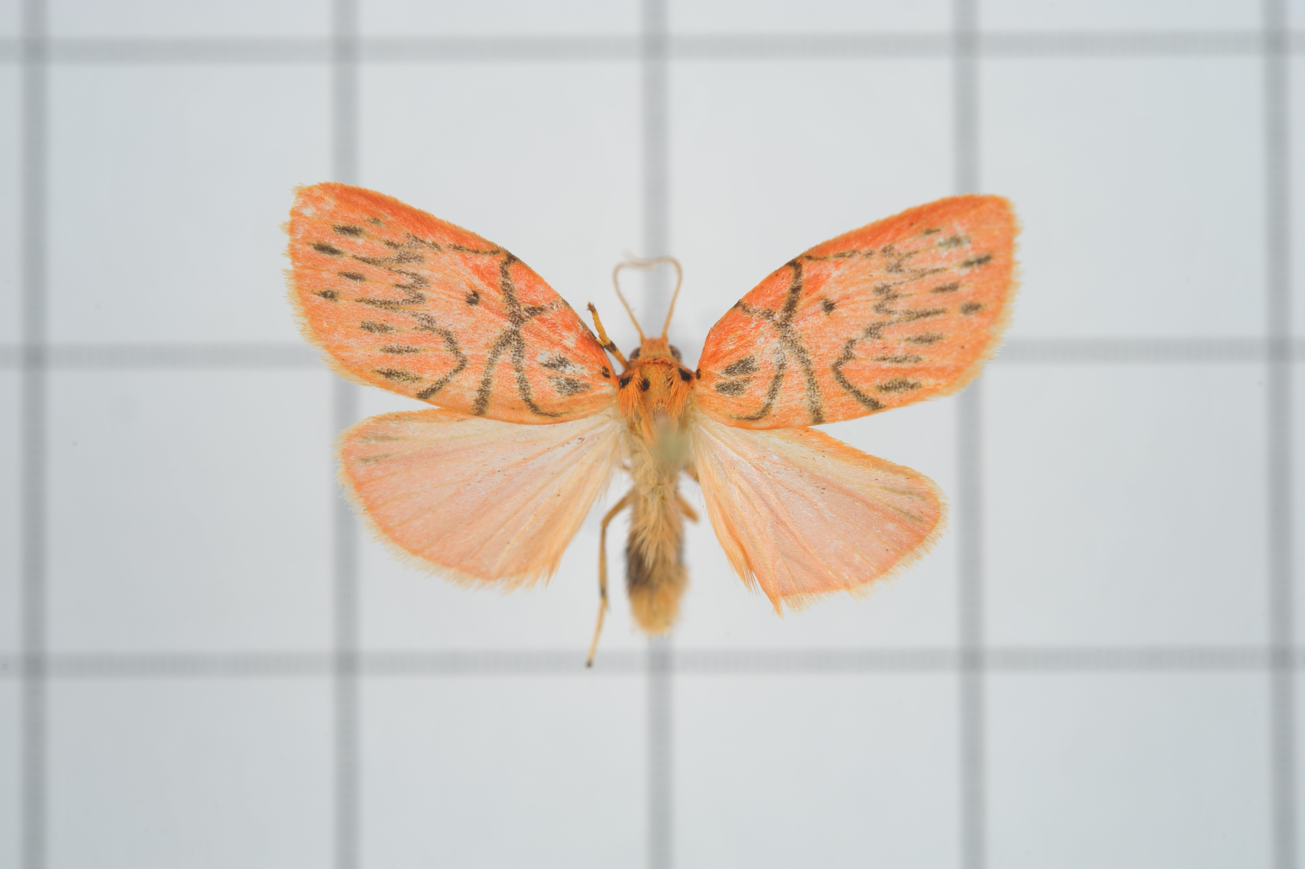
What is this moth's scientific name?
Aberrasine lichenshihi
